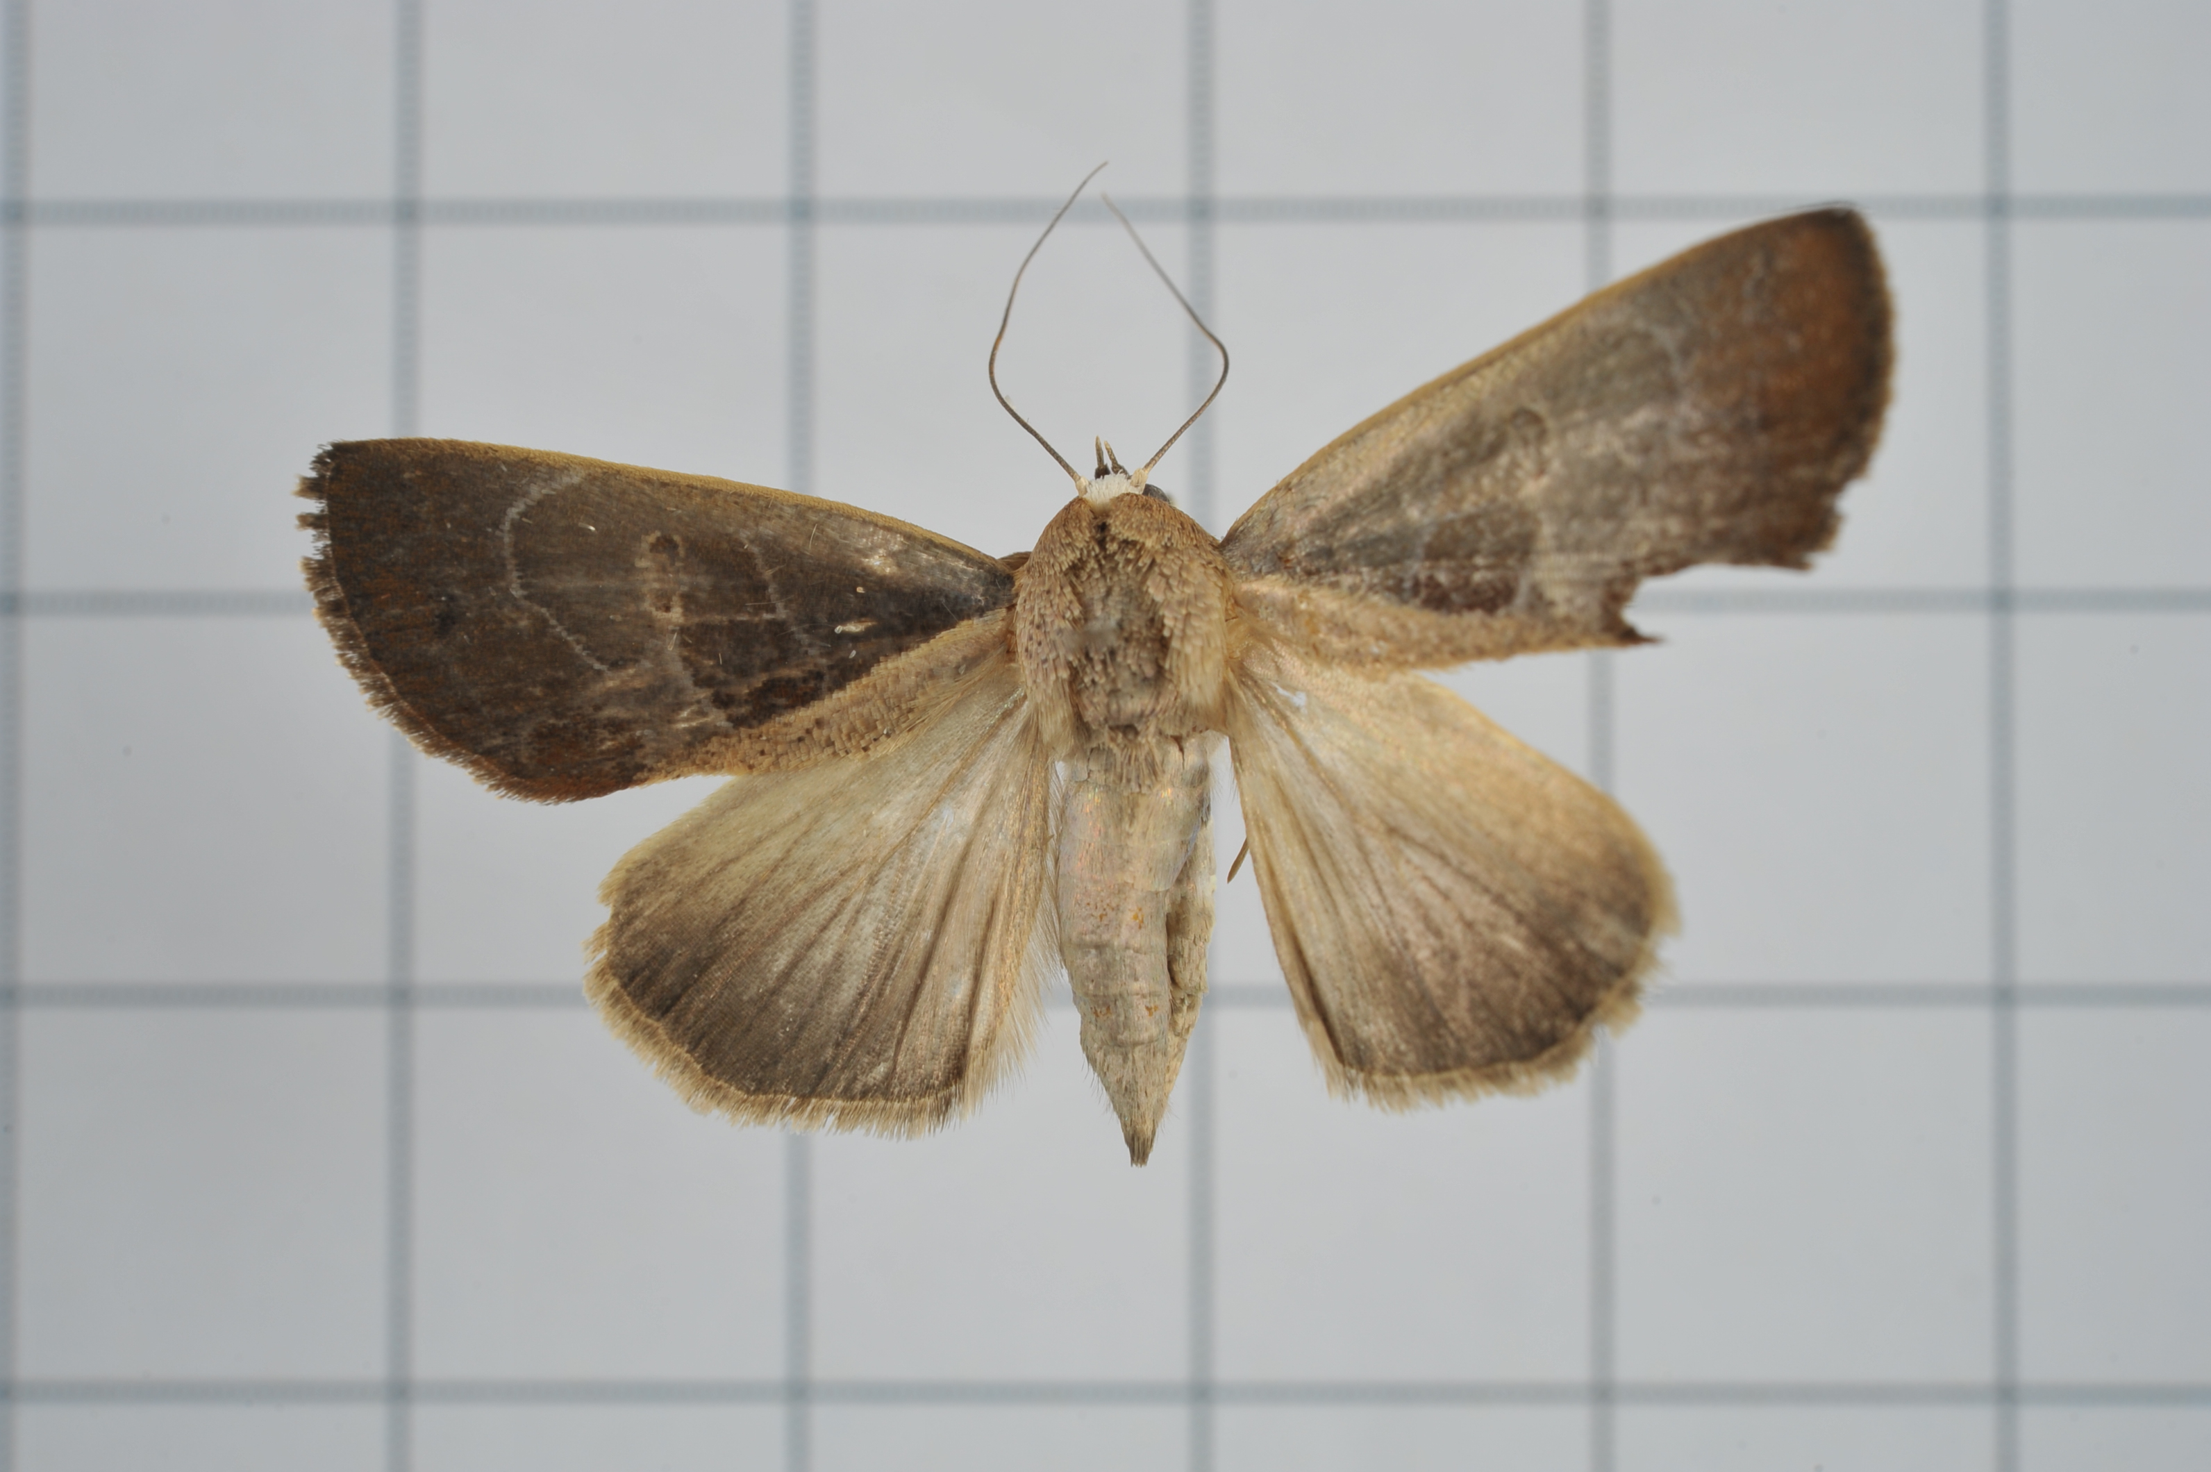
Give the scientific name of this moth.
Westermannia elliptica elliptica
